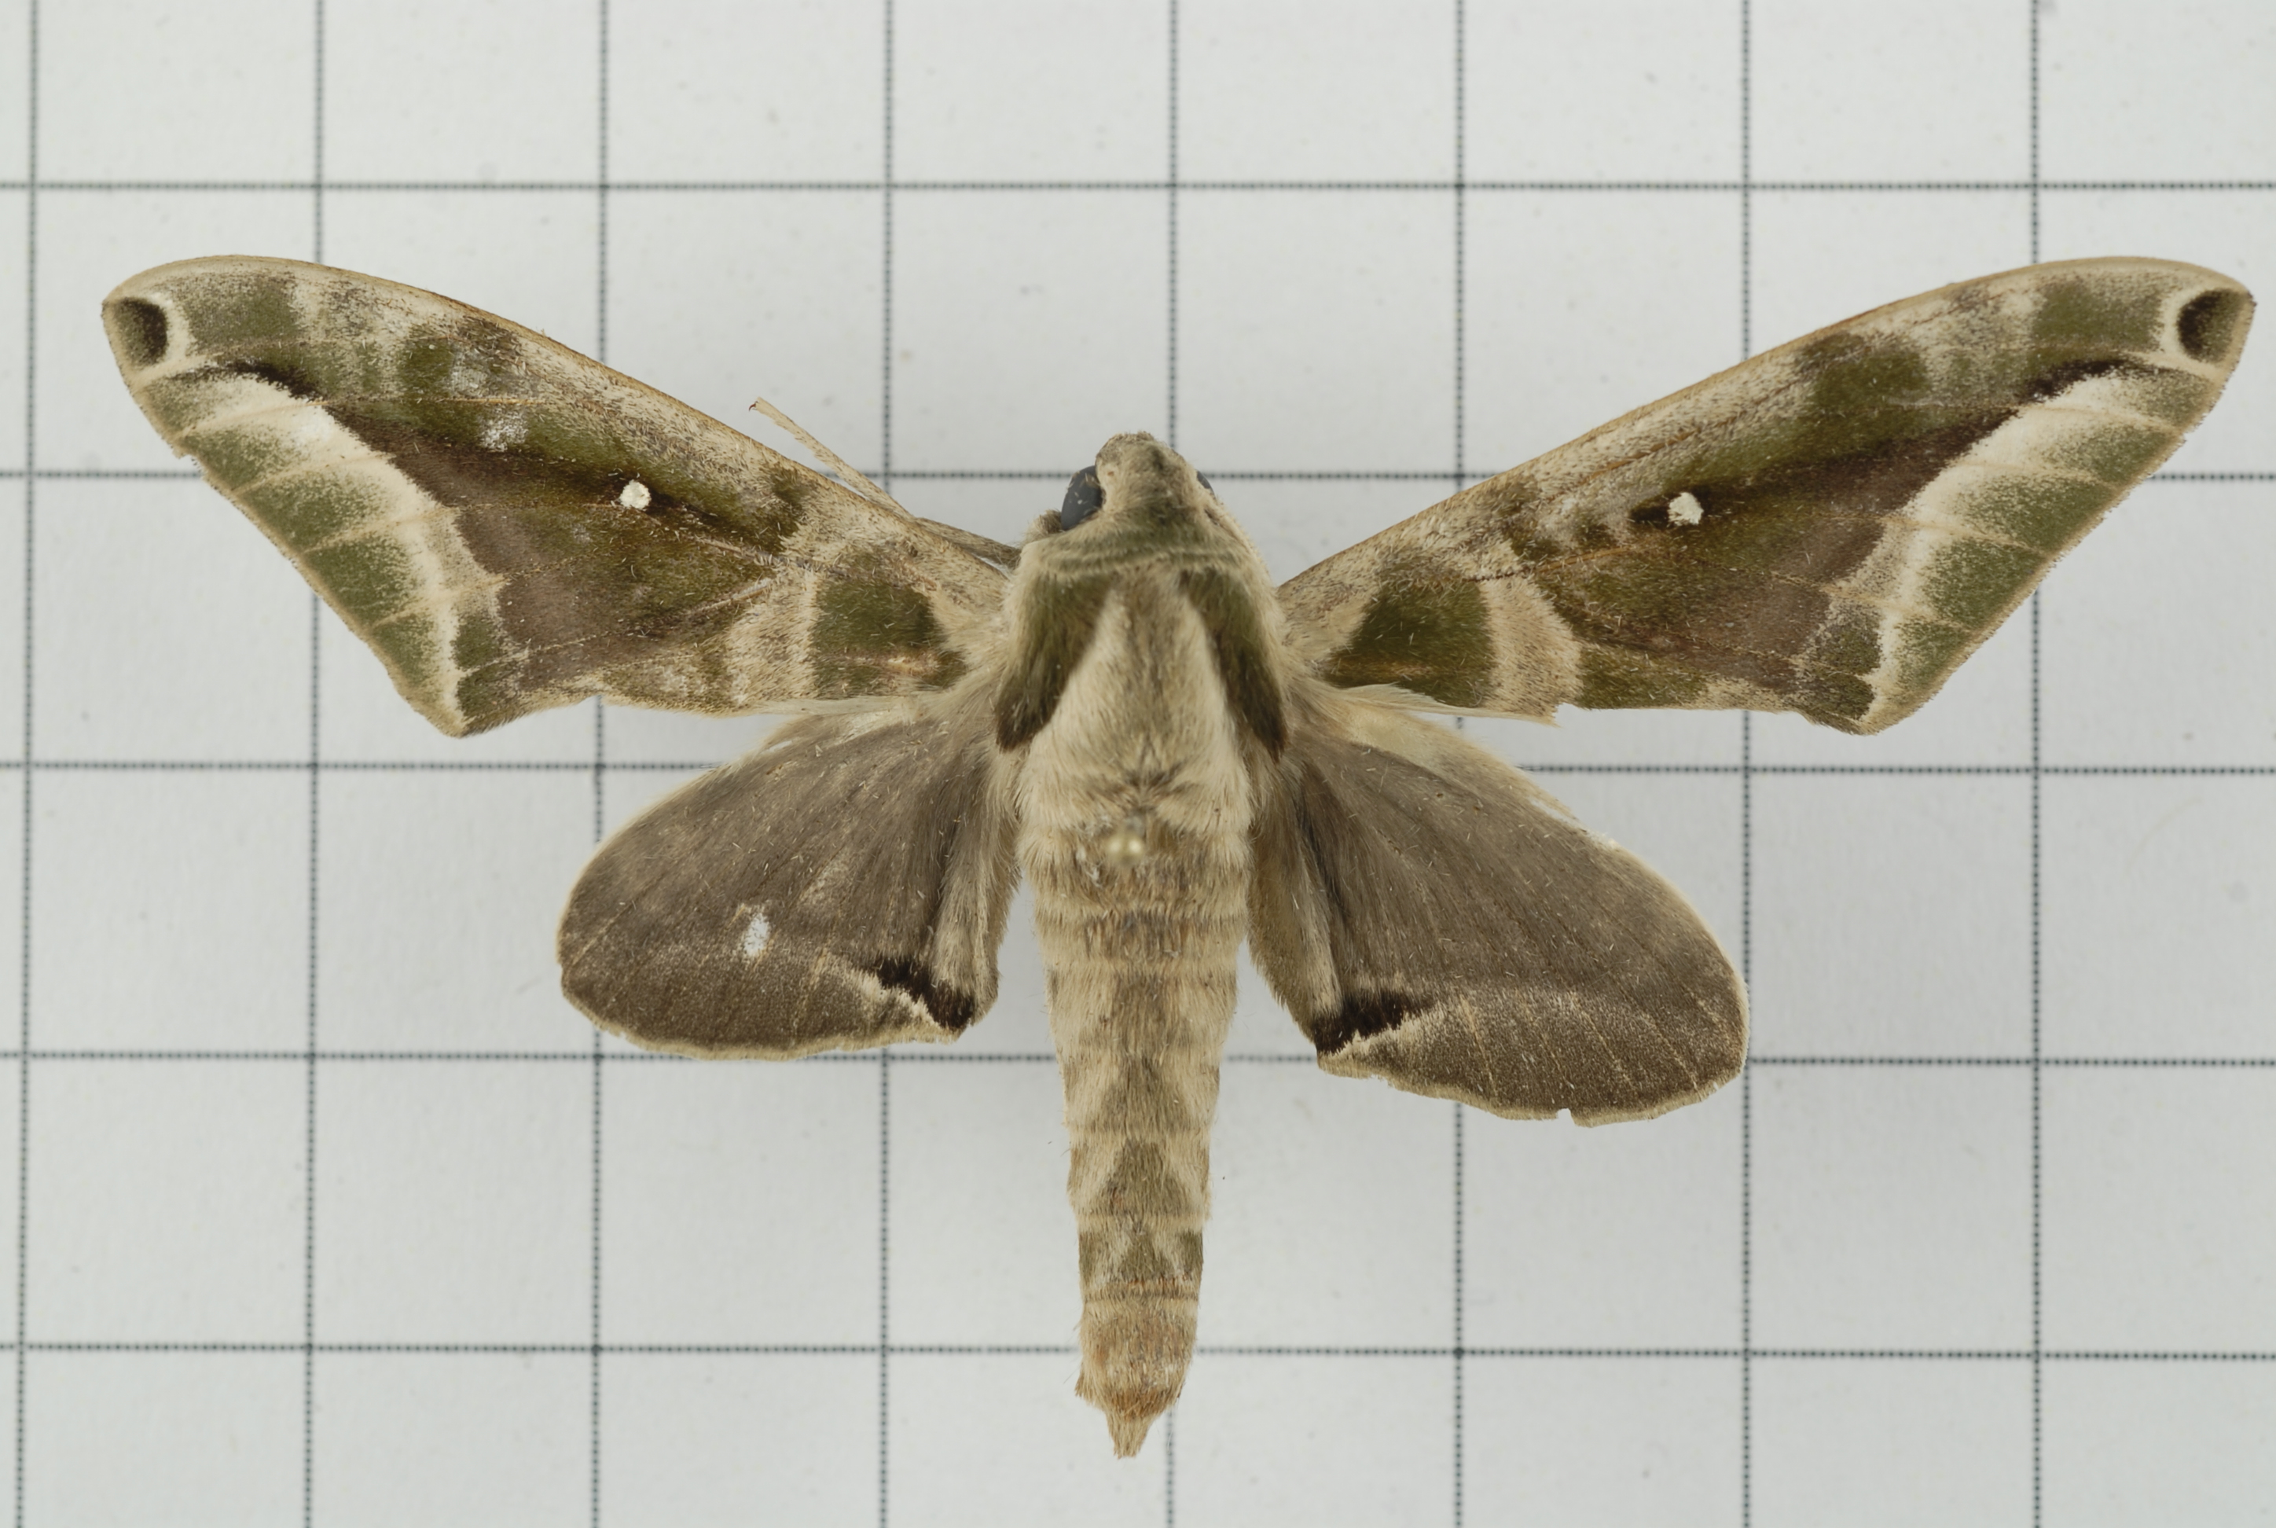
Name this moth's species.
Parum colligata
